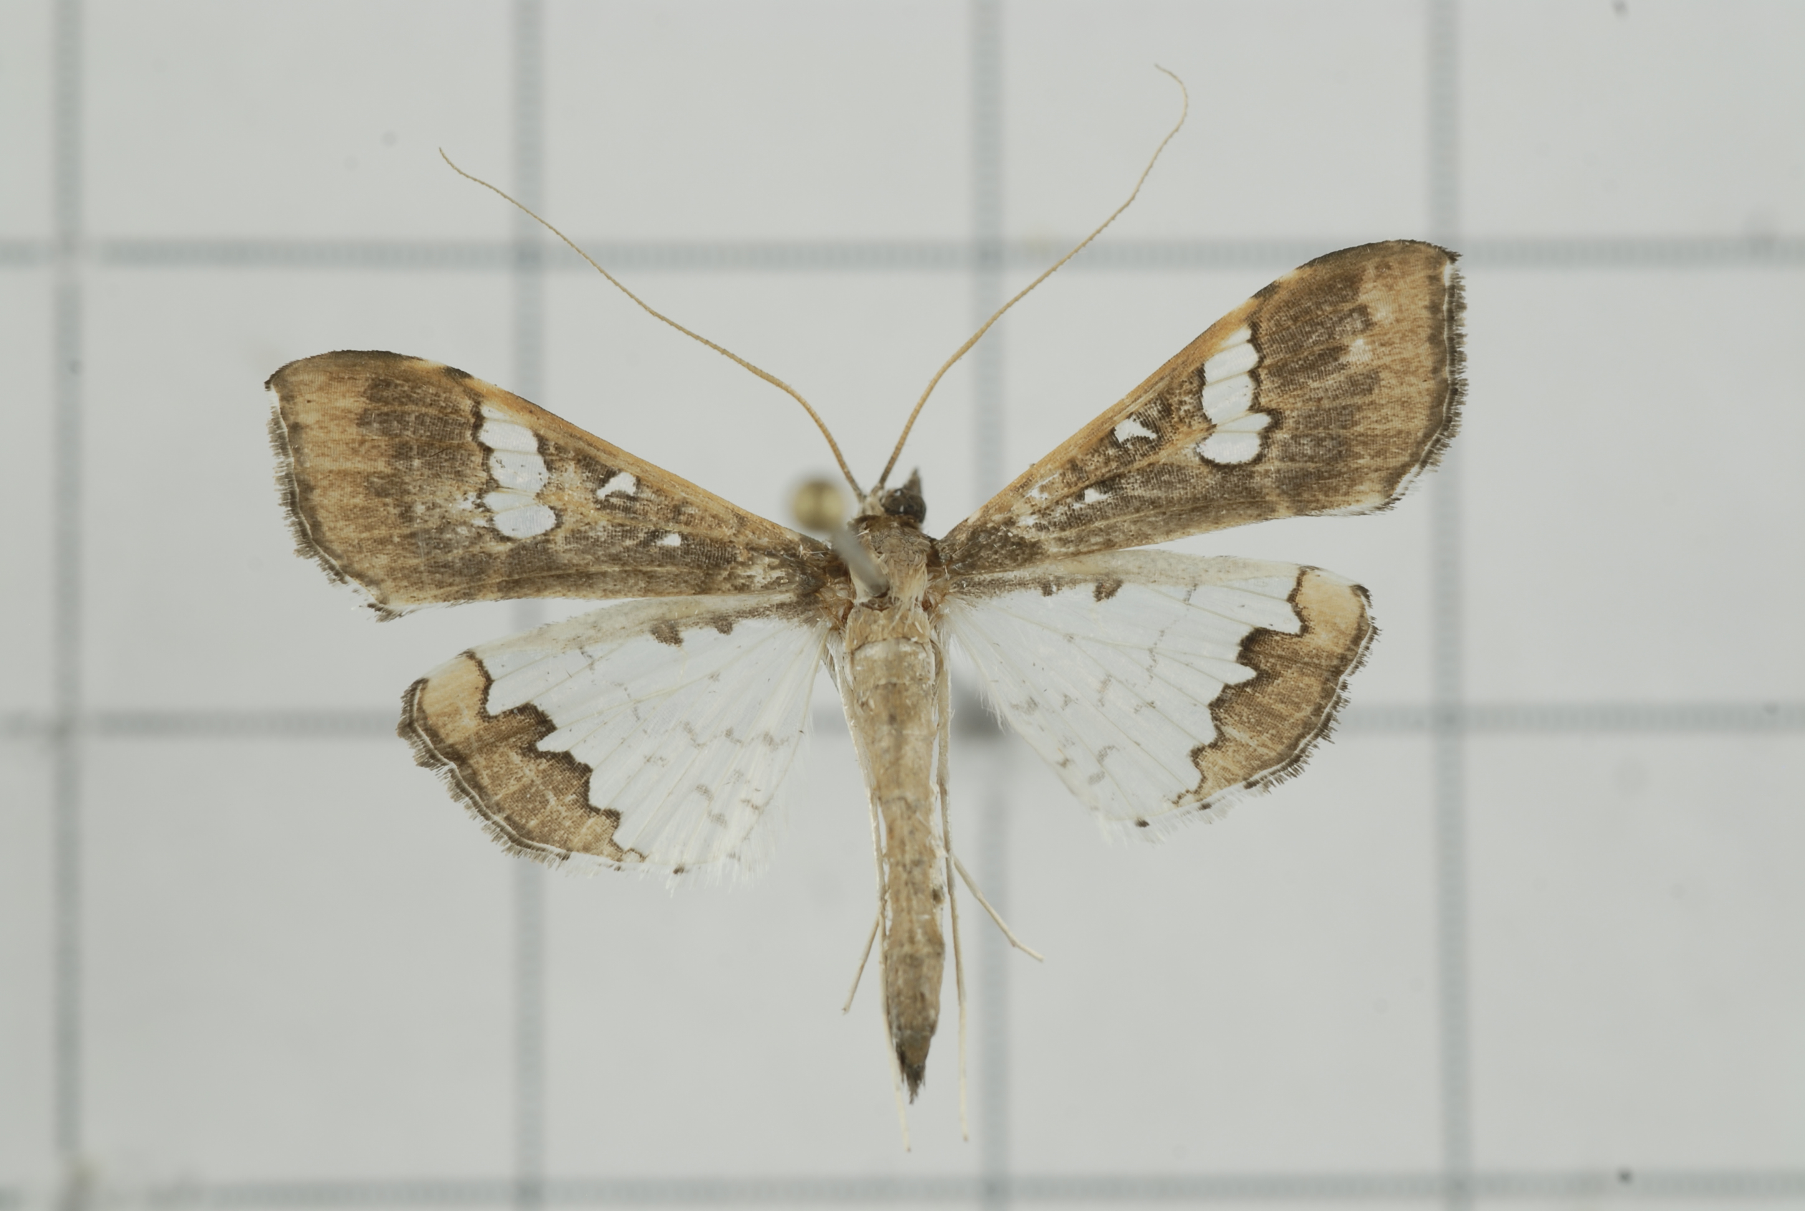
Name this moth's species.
Maruca vitrata
